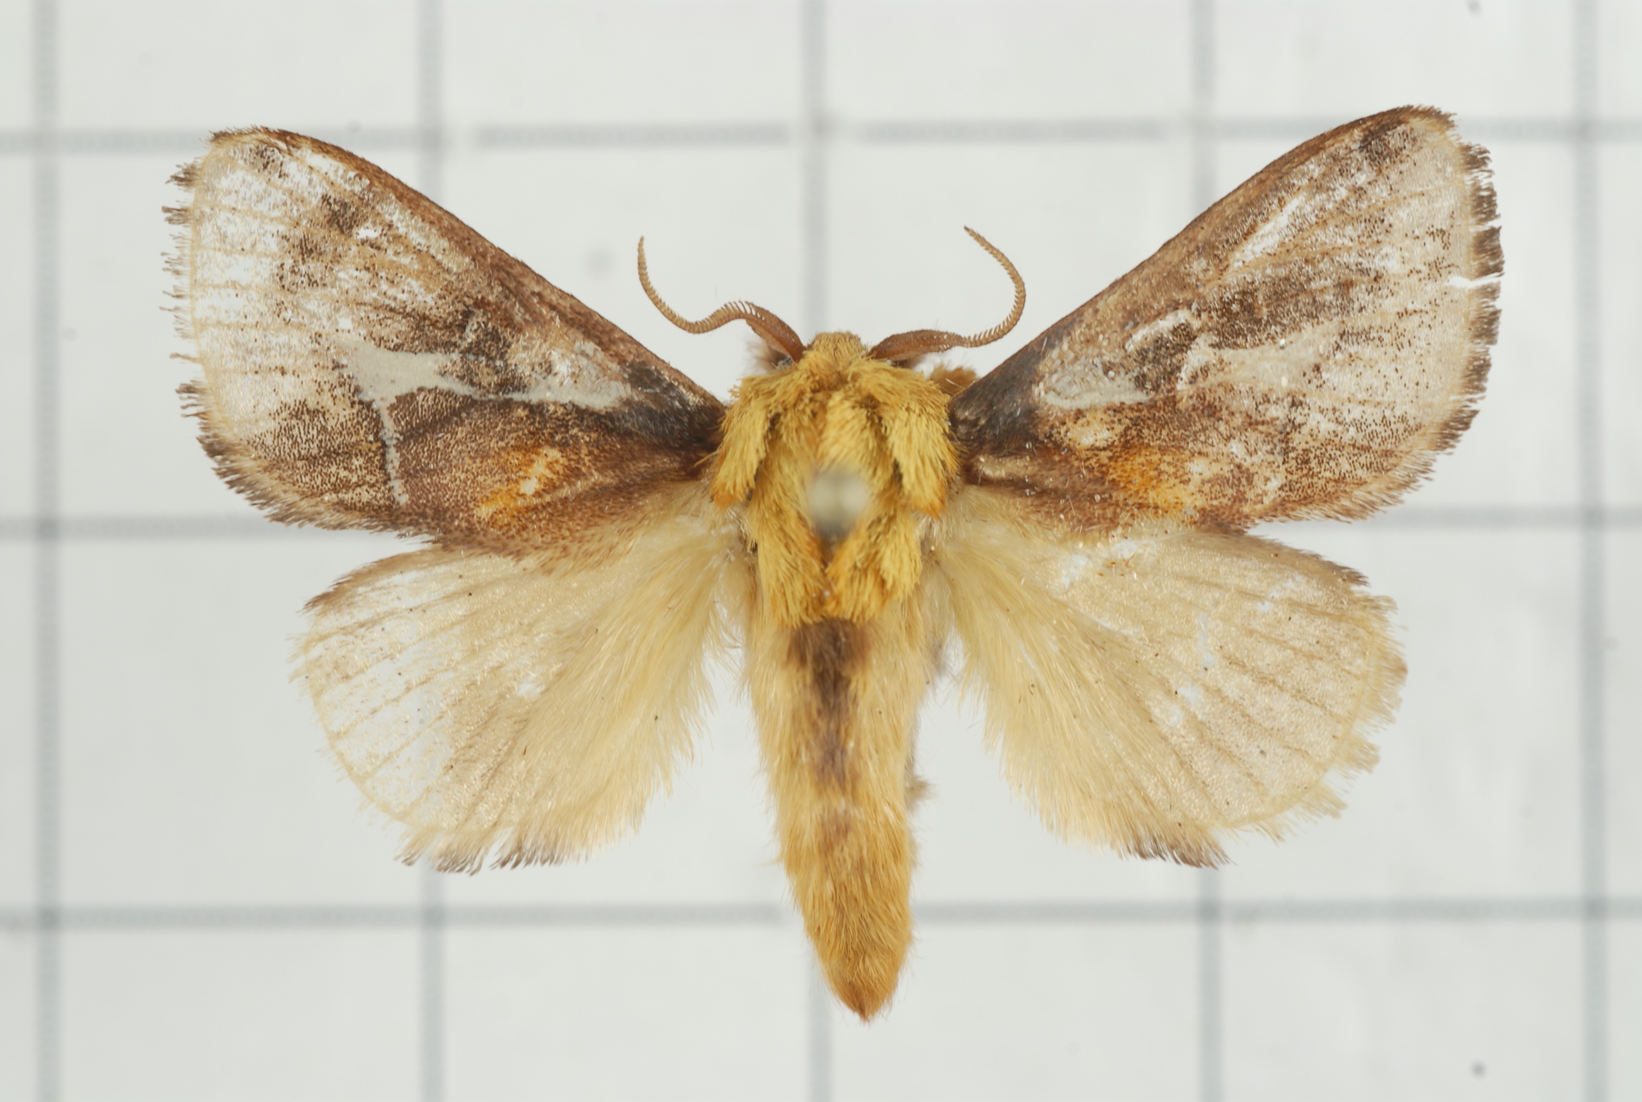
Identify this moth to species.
Miresa fulgida
